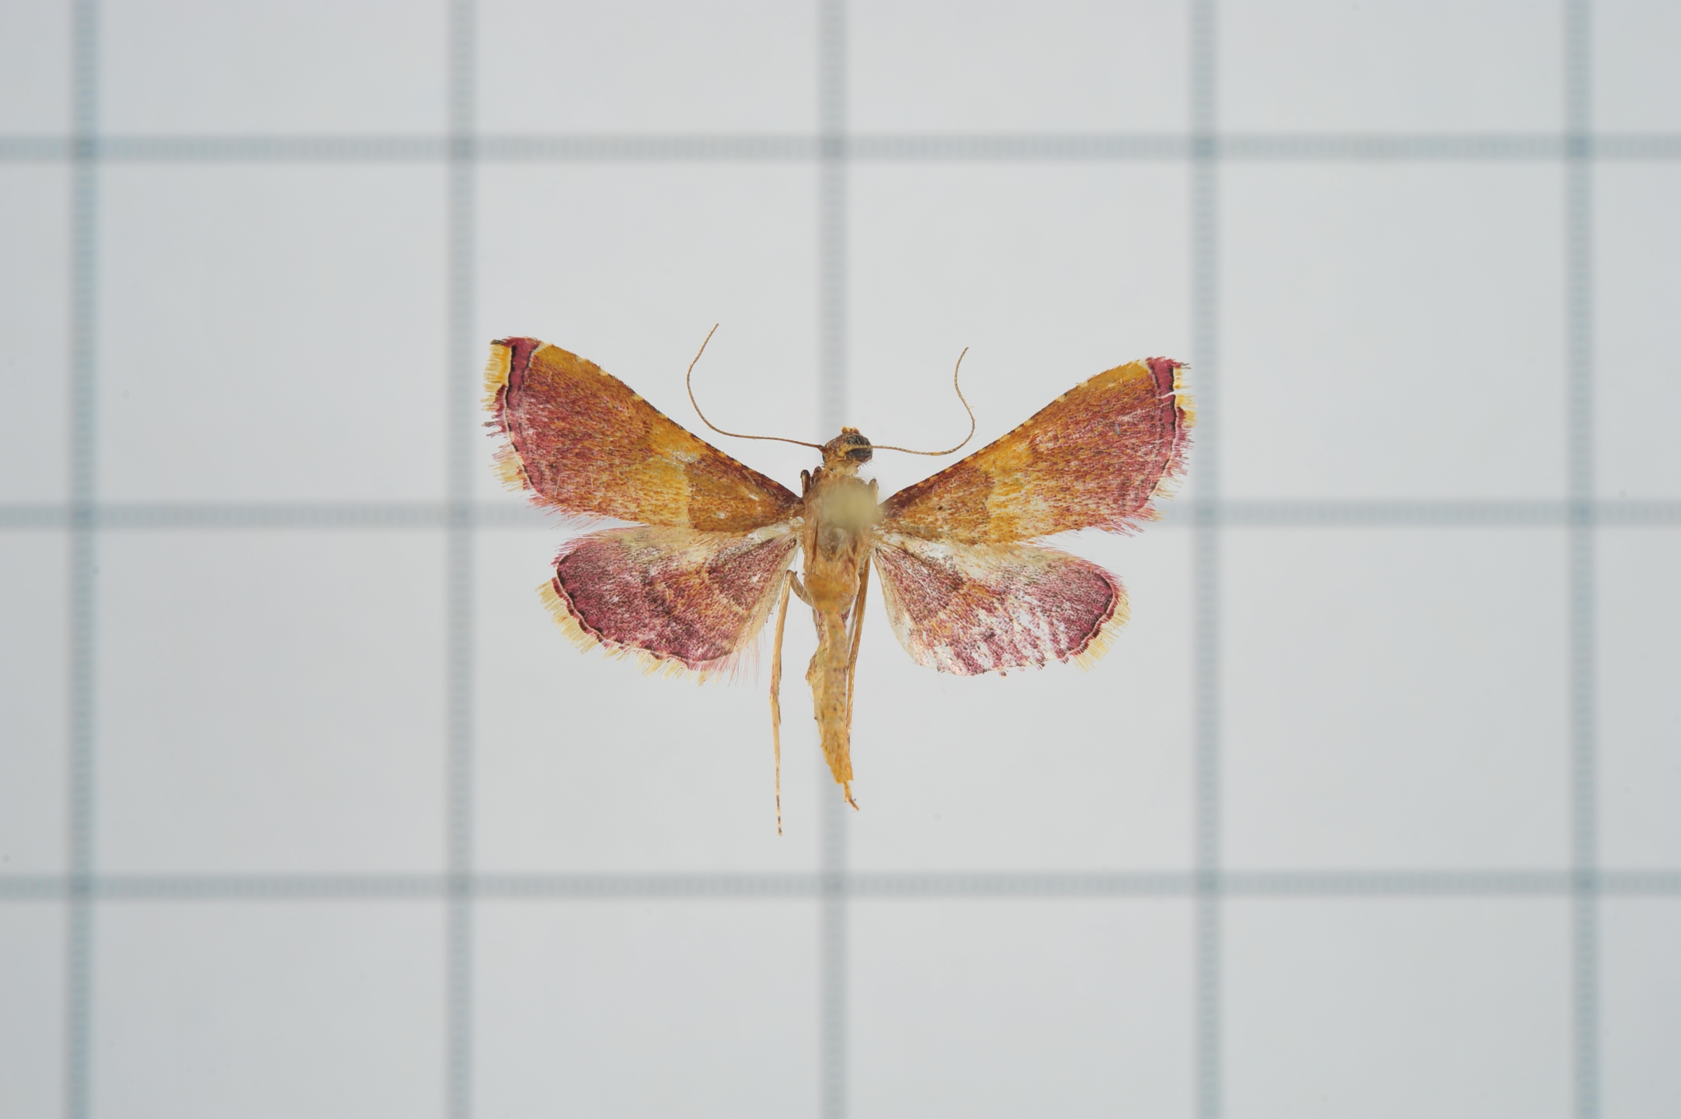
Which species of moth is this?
Endotricha olivacealis
